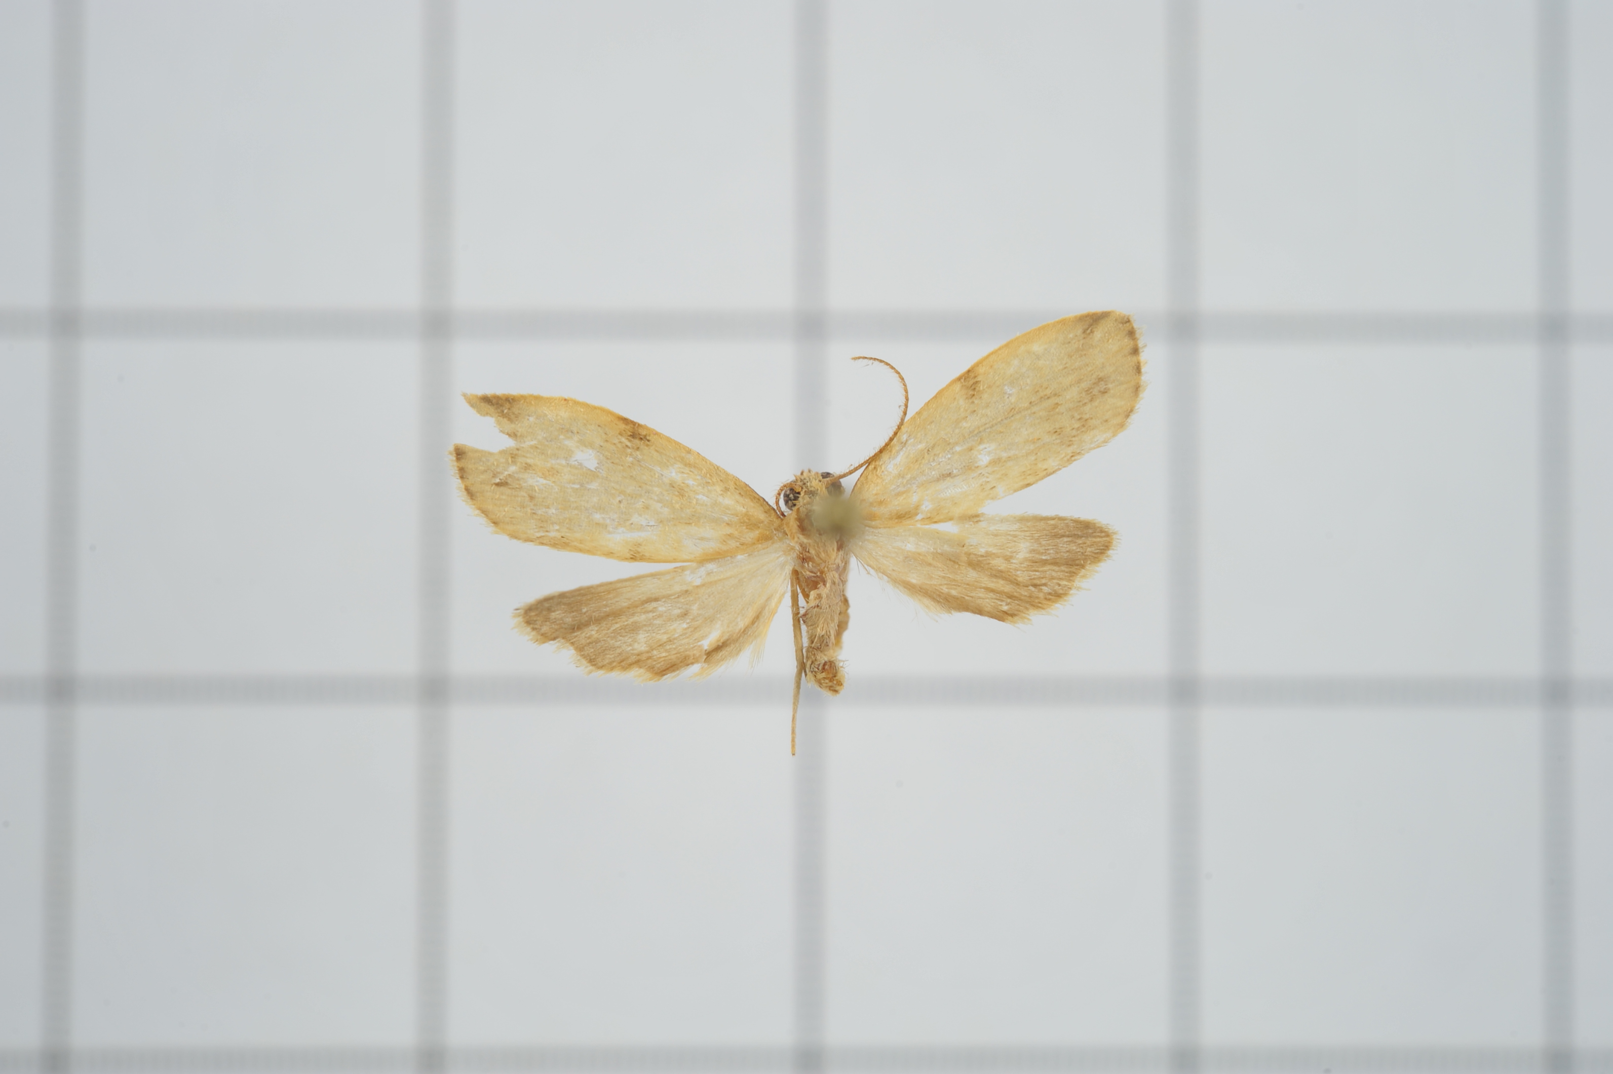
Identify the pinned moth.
Mithuna wilemani
